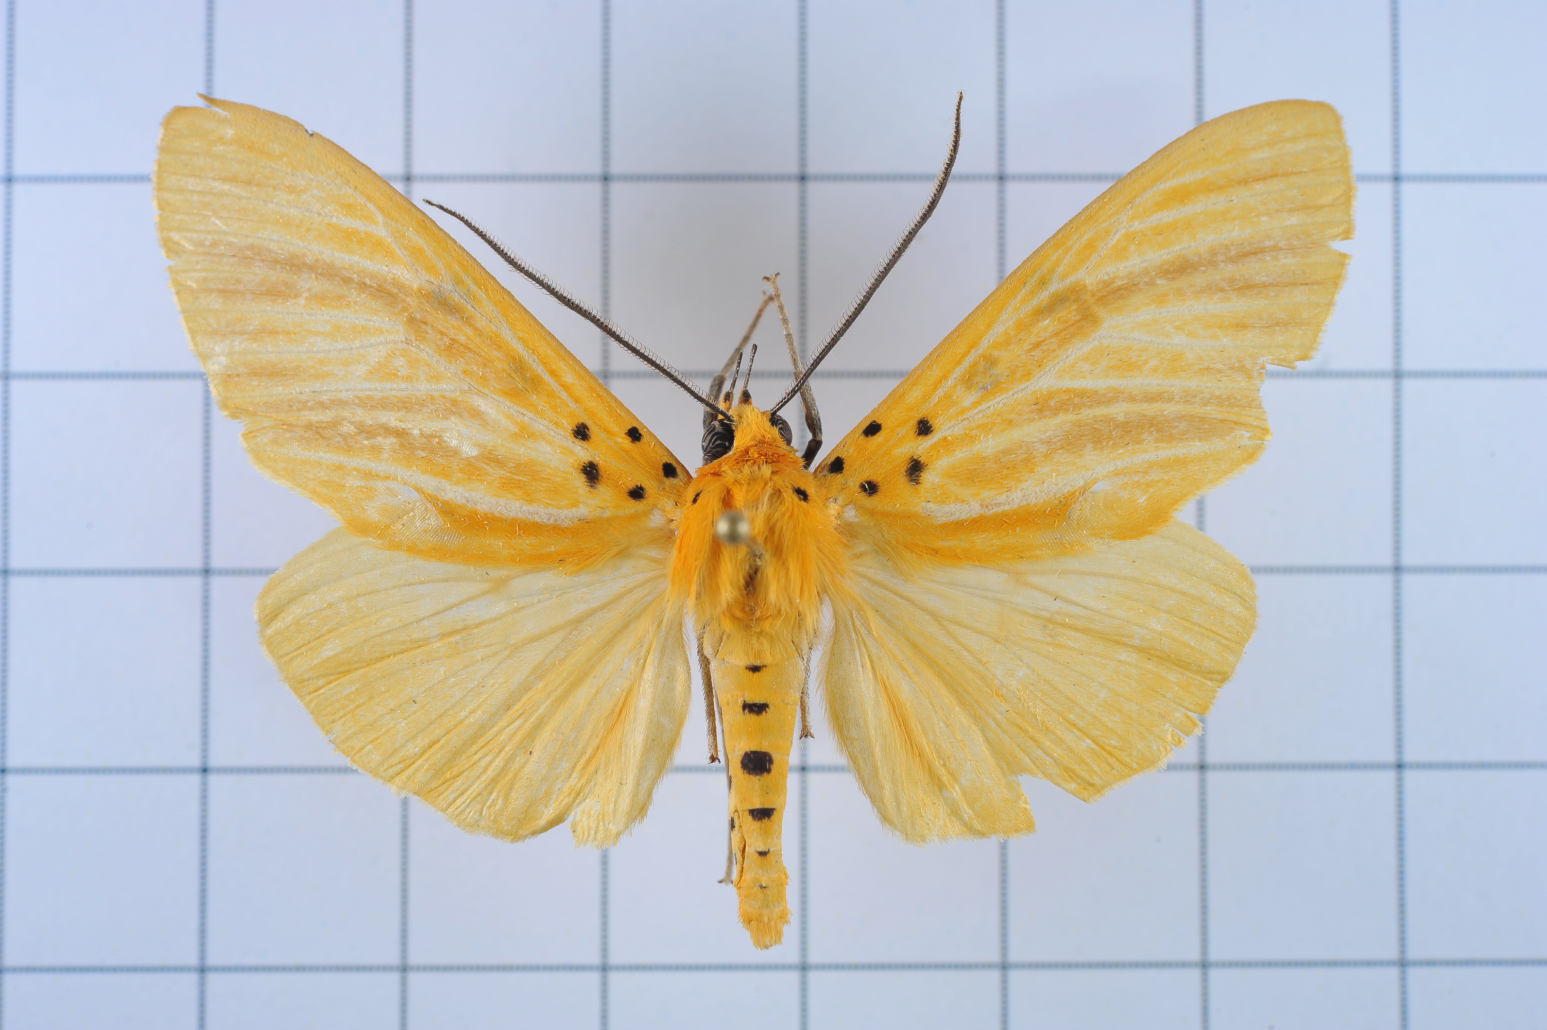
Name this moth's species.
Asota egens confinis
